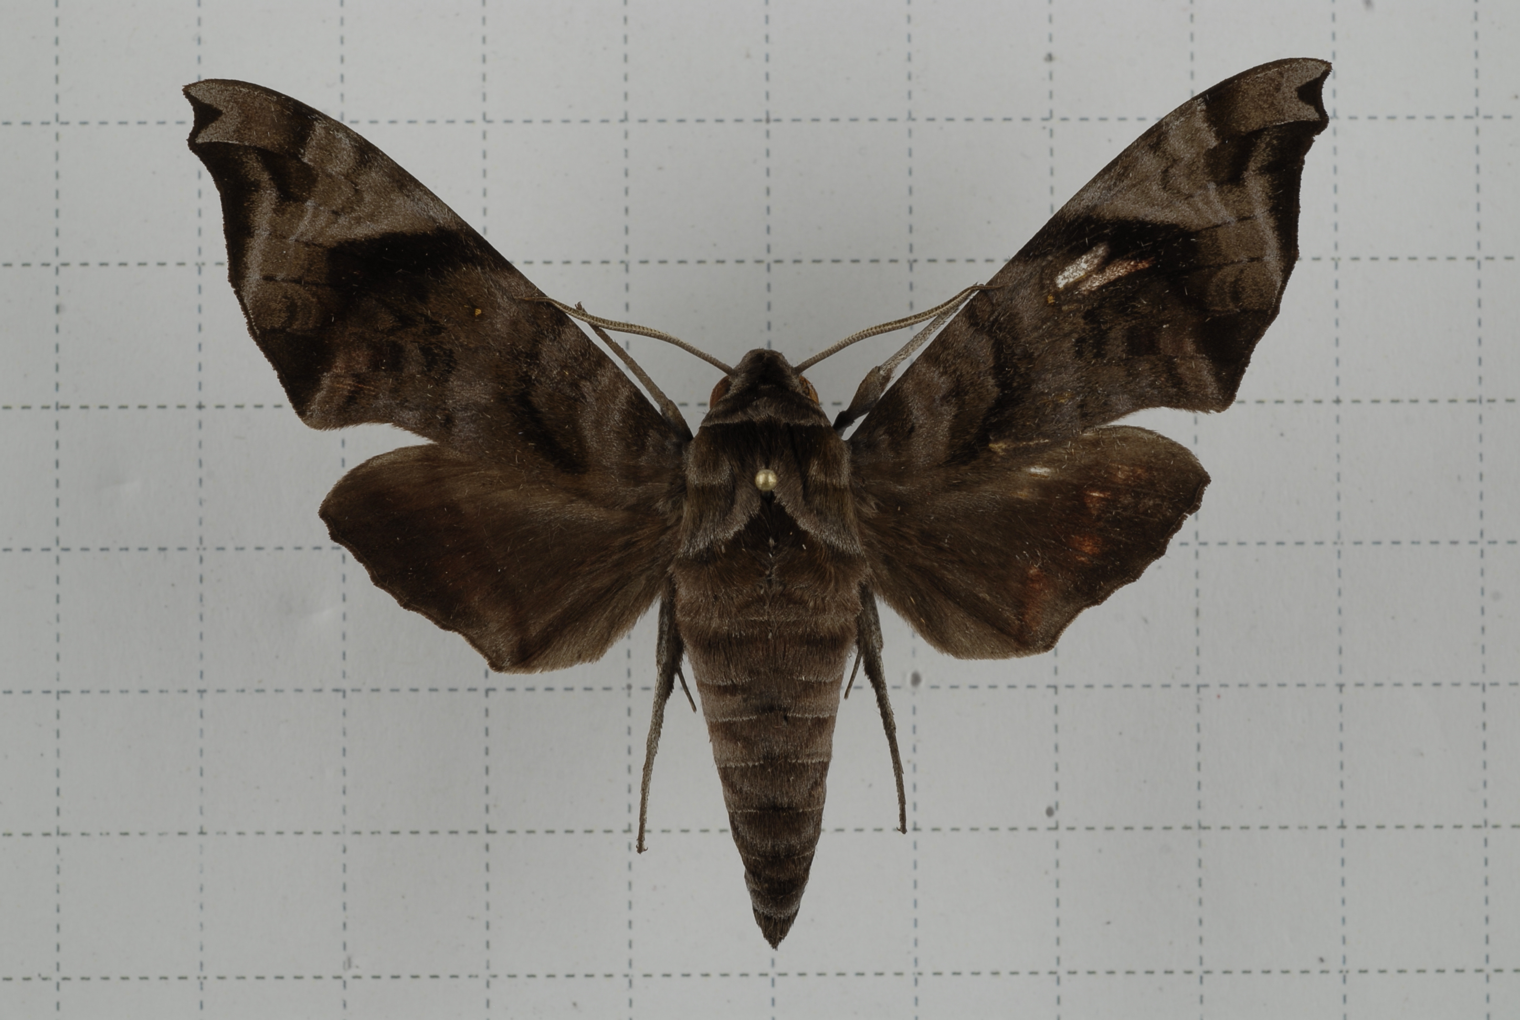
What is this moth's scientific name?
Acosmeryx castanea
